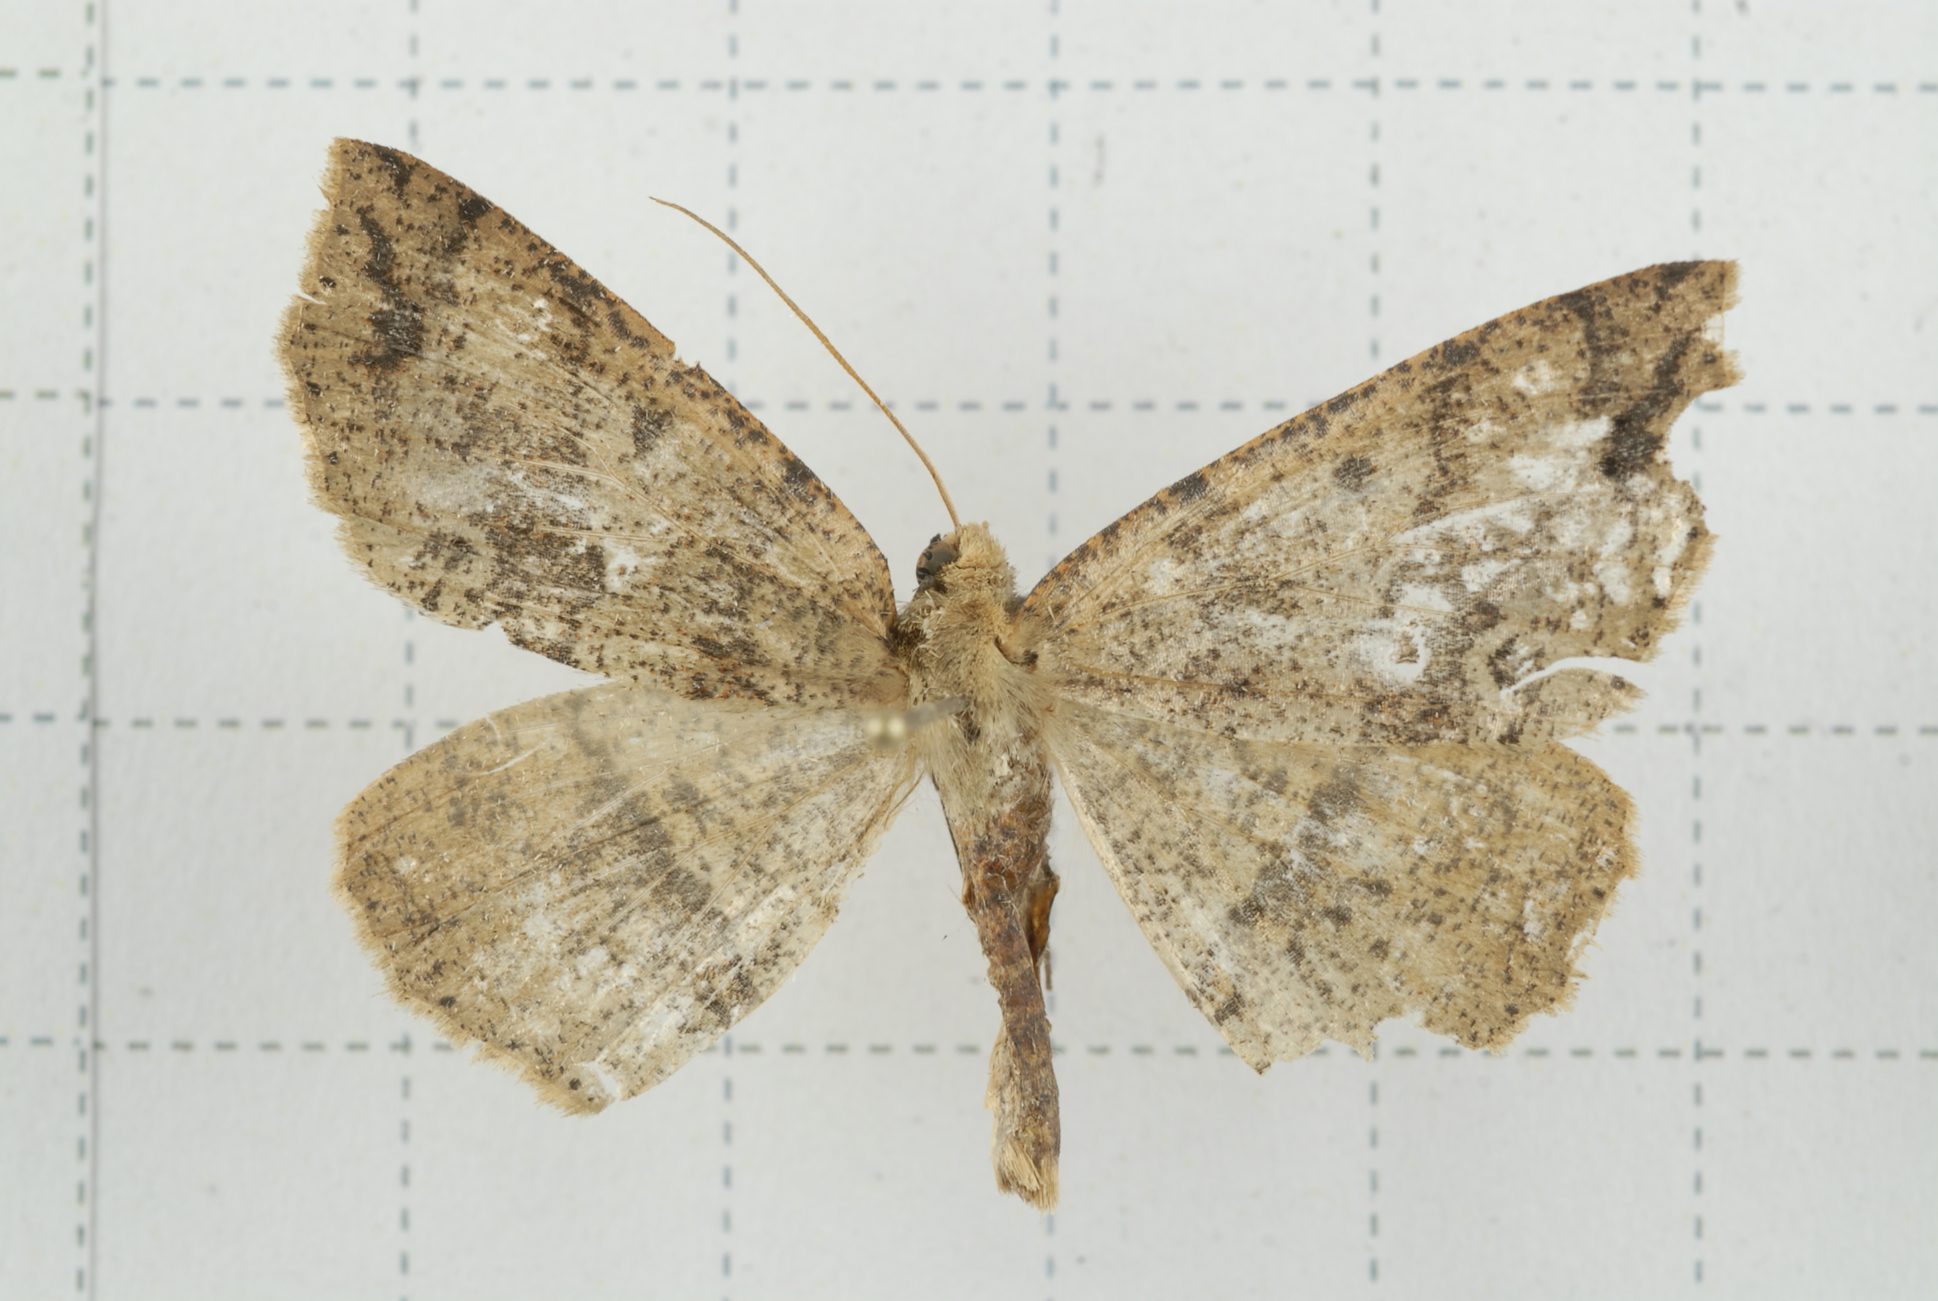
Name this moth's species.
Psyra spurcataria
